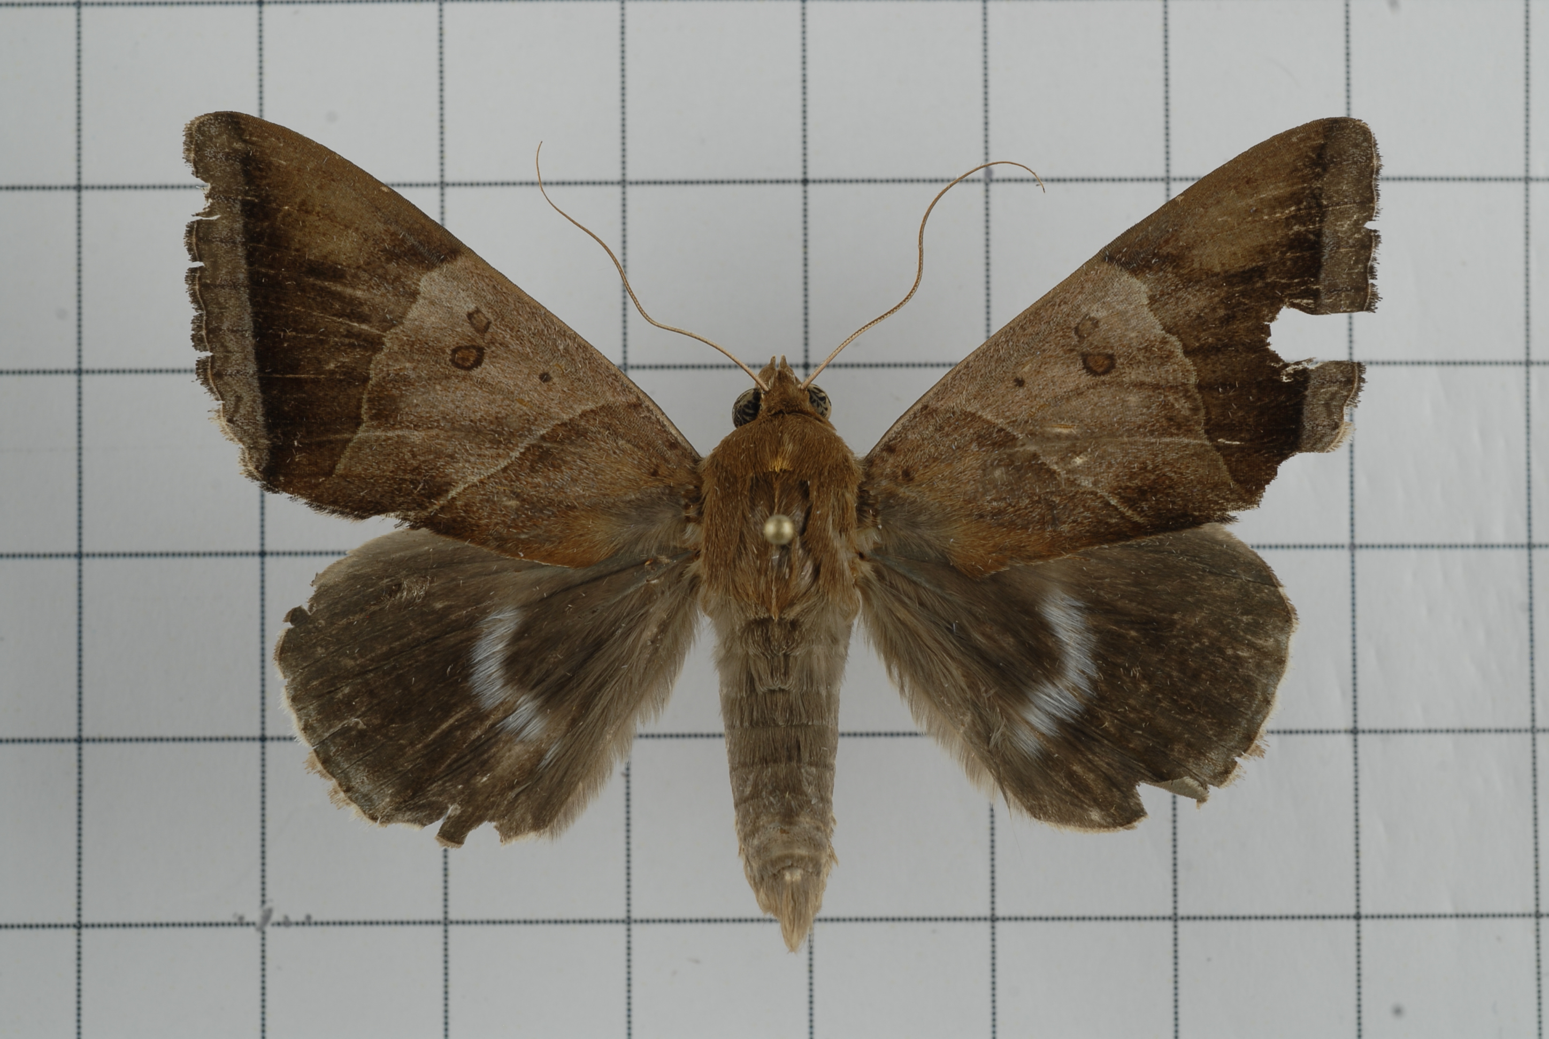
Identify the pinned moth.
Artena dotata
